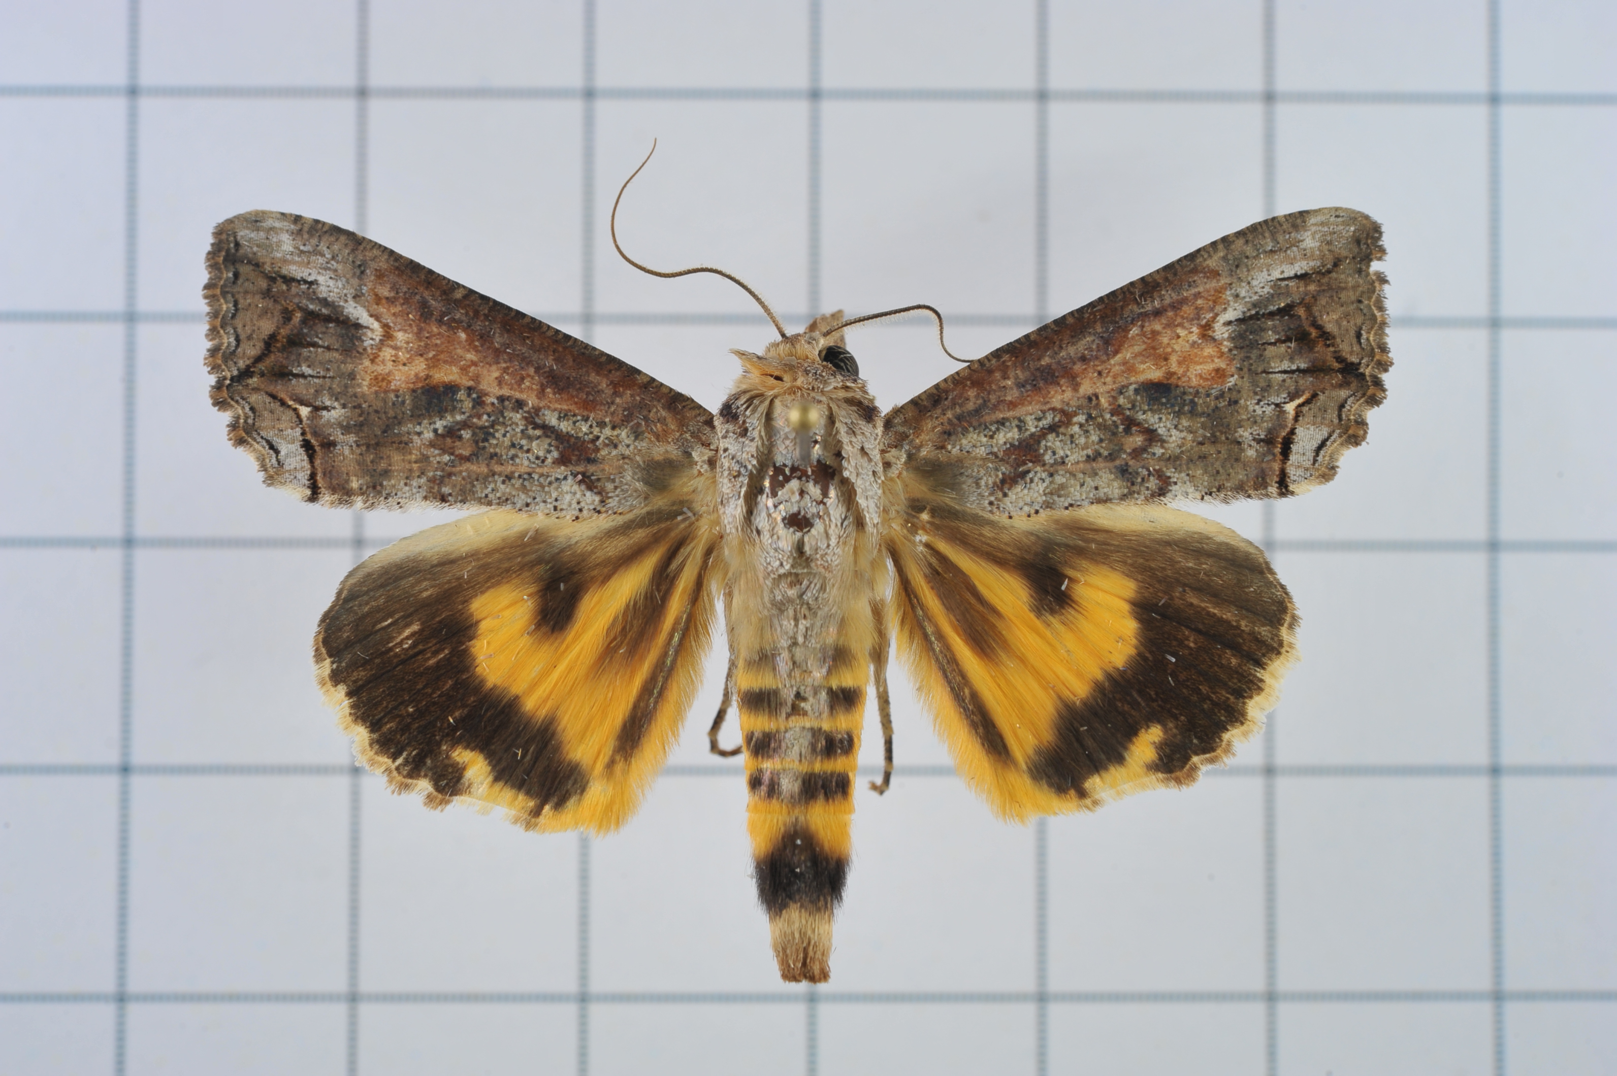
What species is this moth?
Hypocala deflorata deflorata
